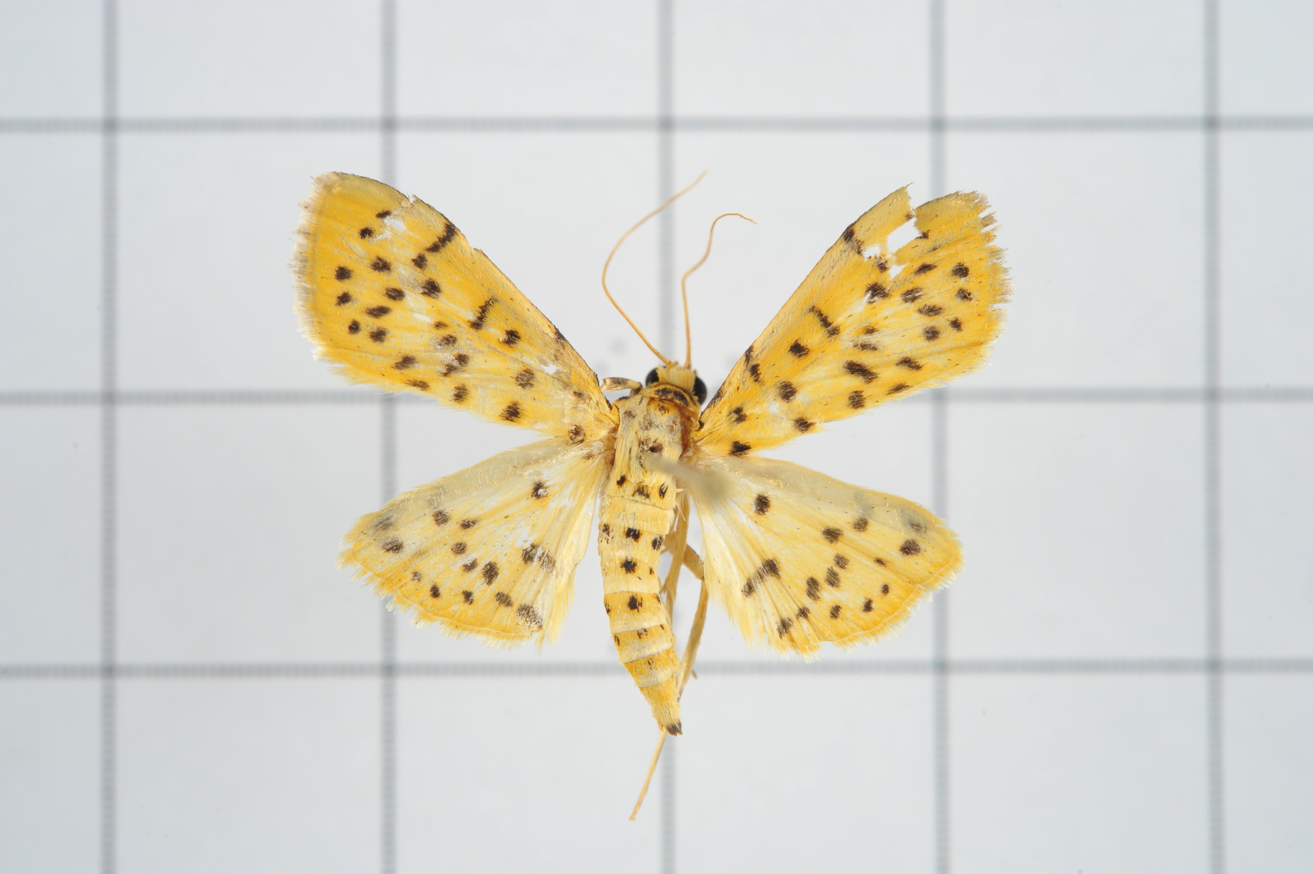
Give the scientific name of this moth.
Conogethes parvipunctalis
